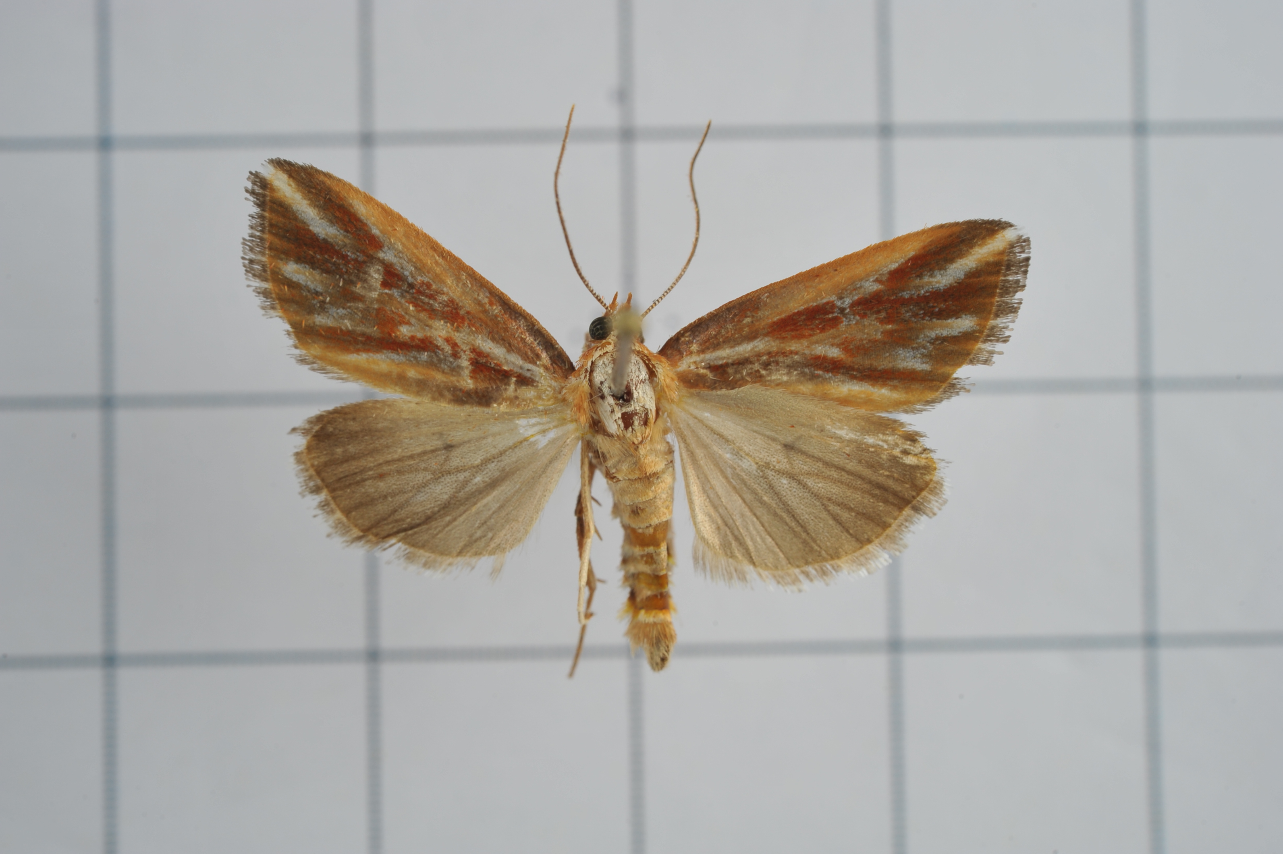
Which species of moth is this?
Narangodes confluens
